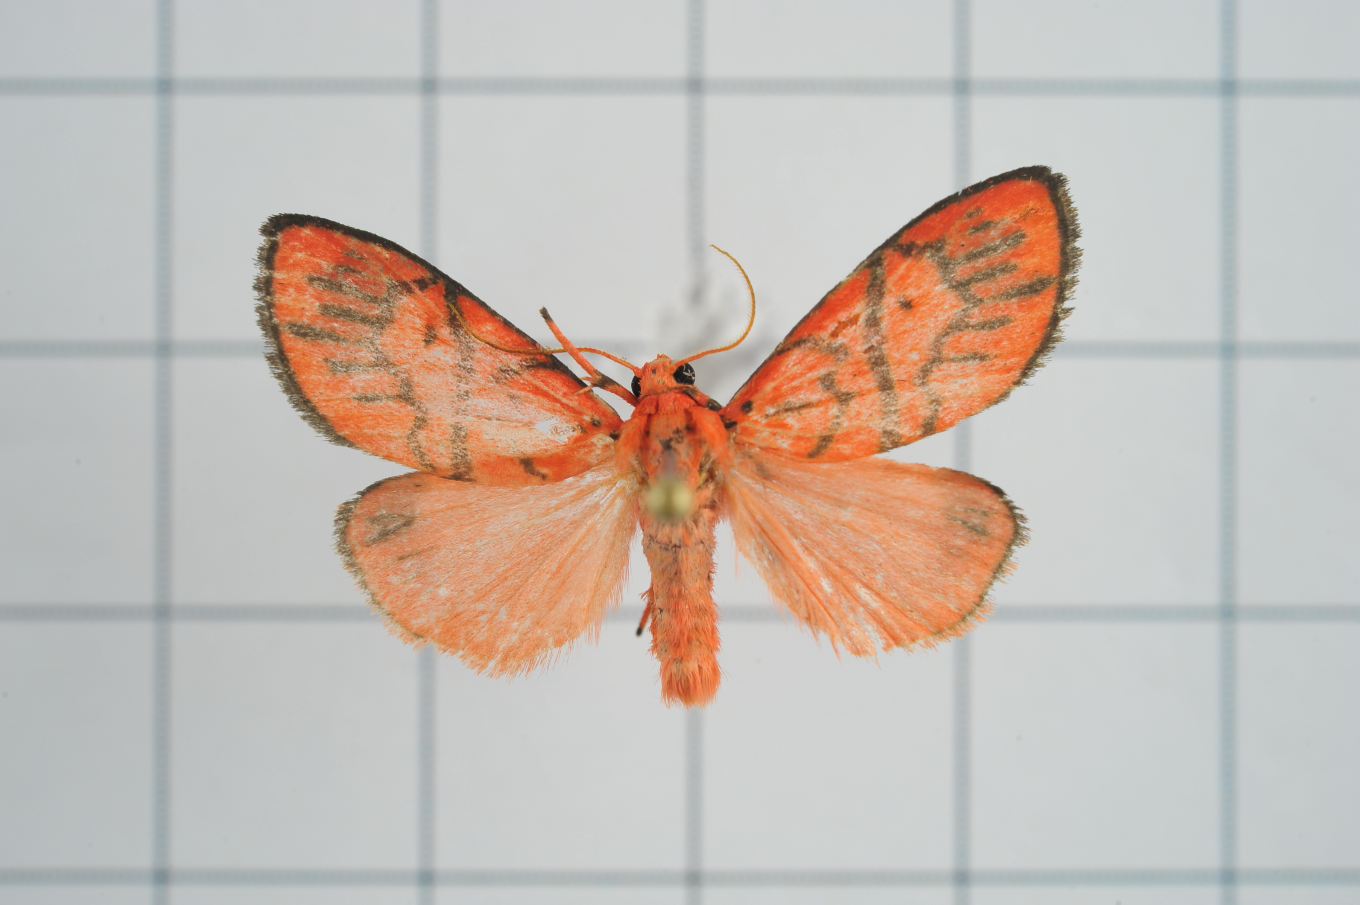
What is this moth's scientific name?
Ammatho tairadiata
